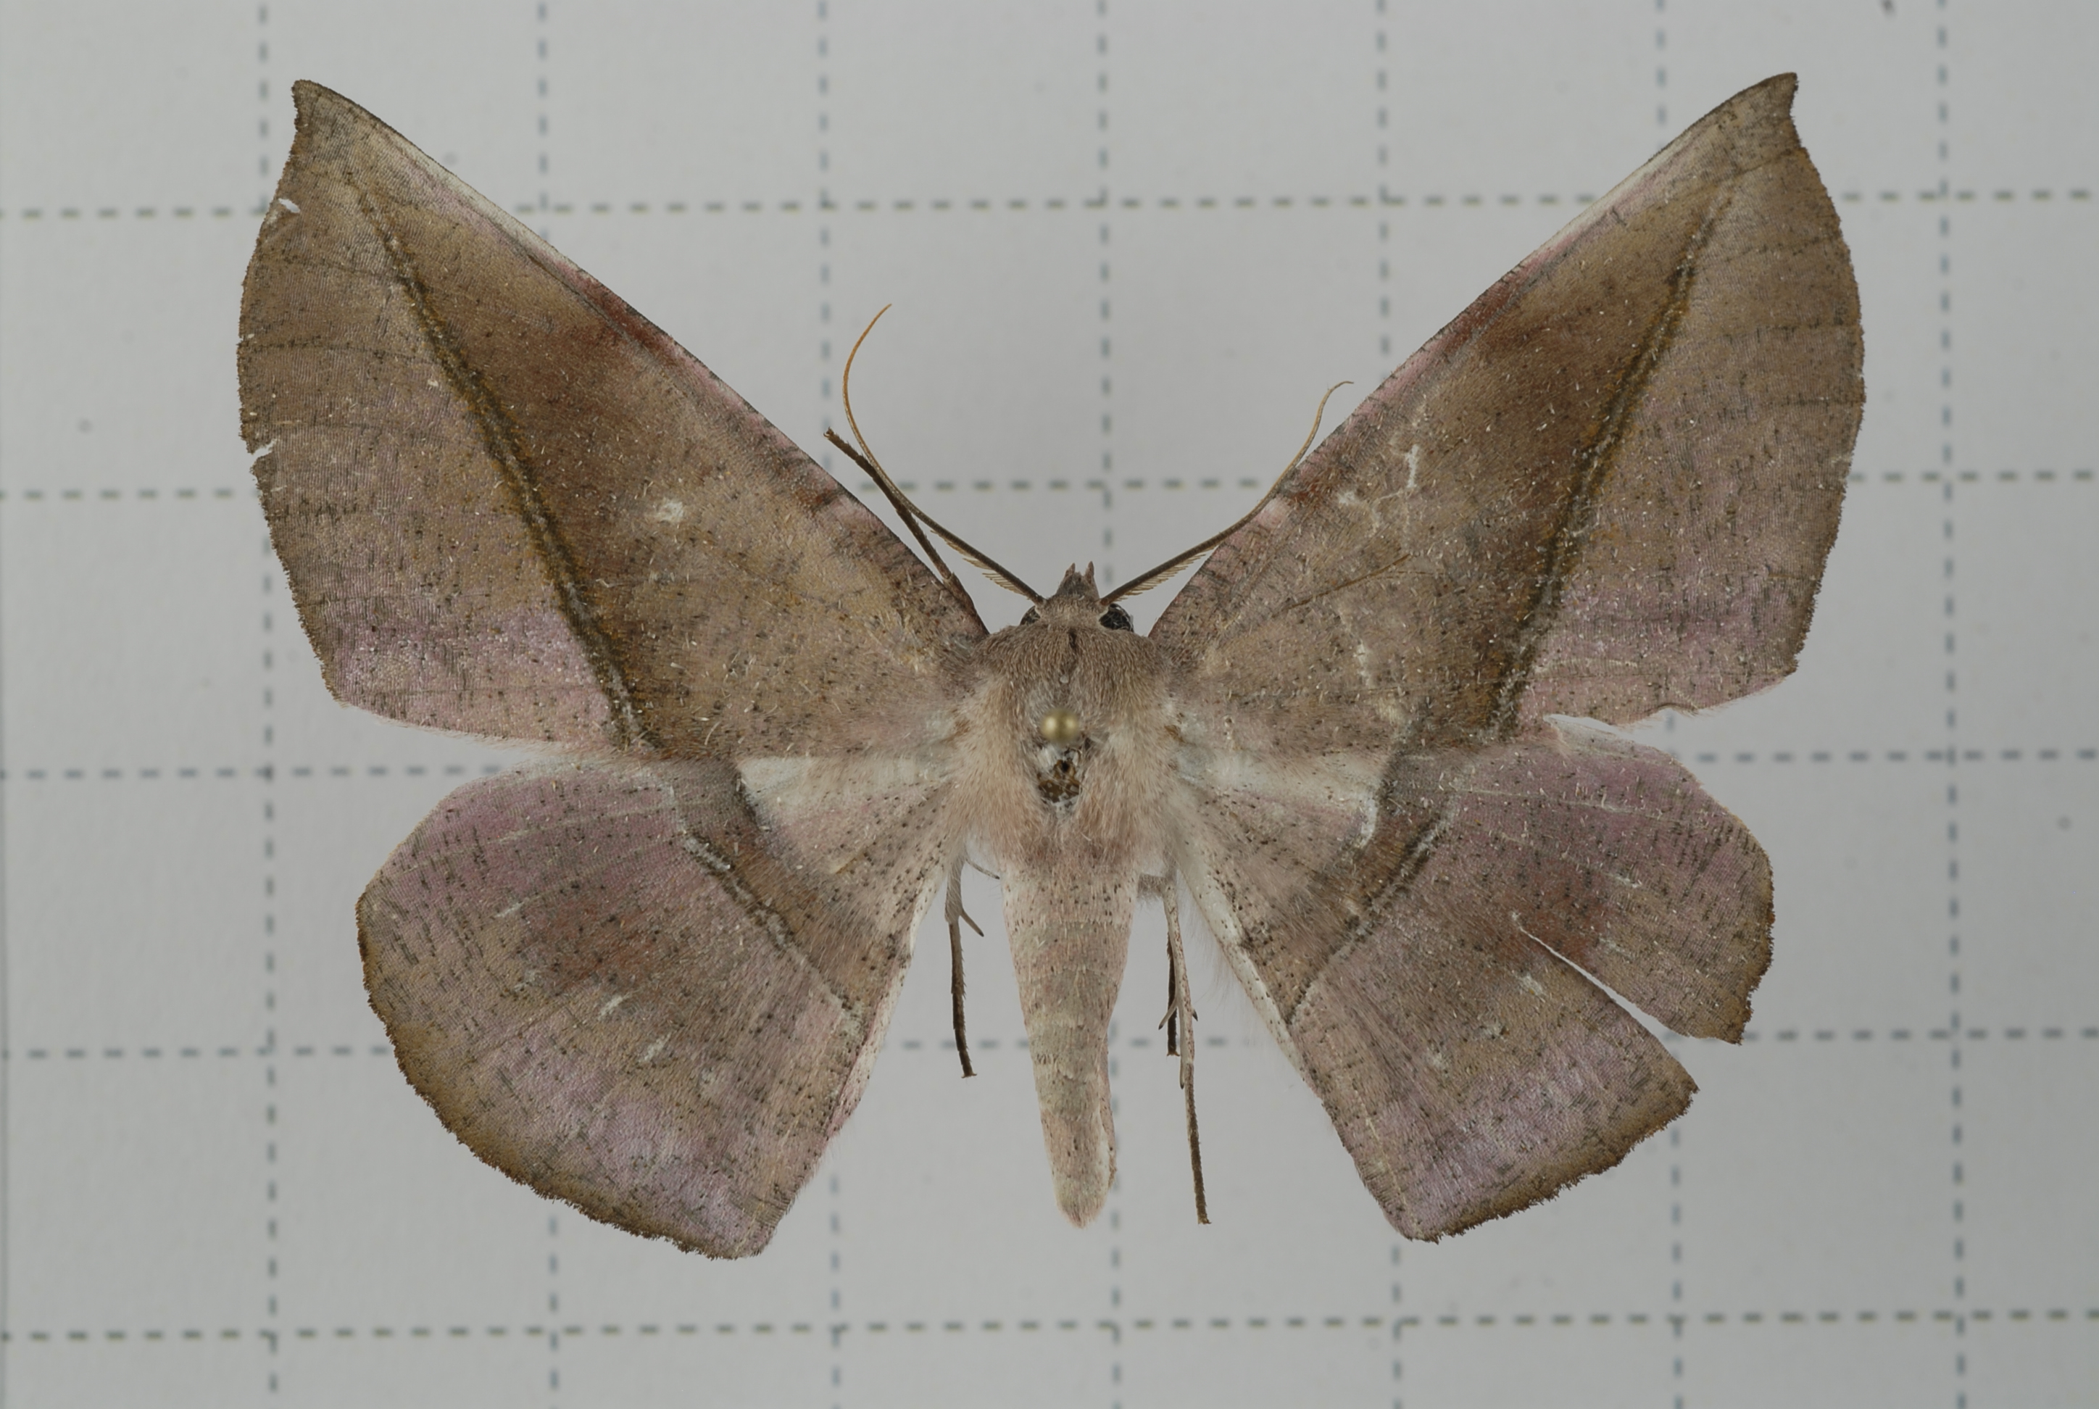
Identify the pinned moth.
Sarcinodes yayeyamana
